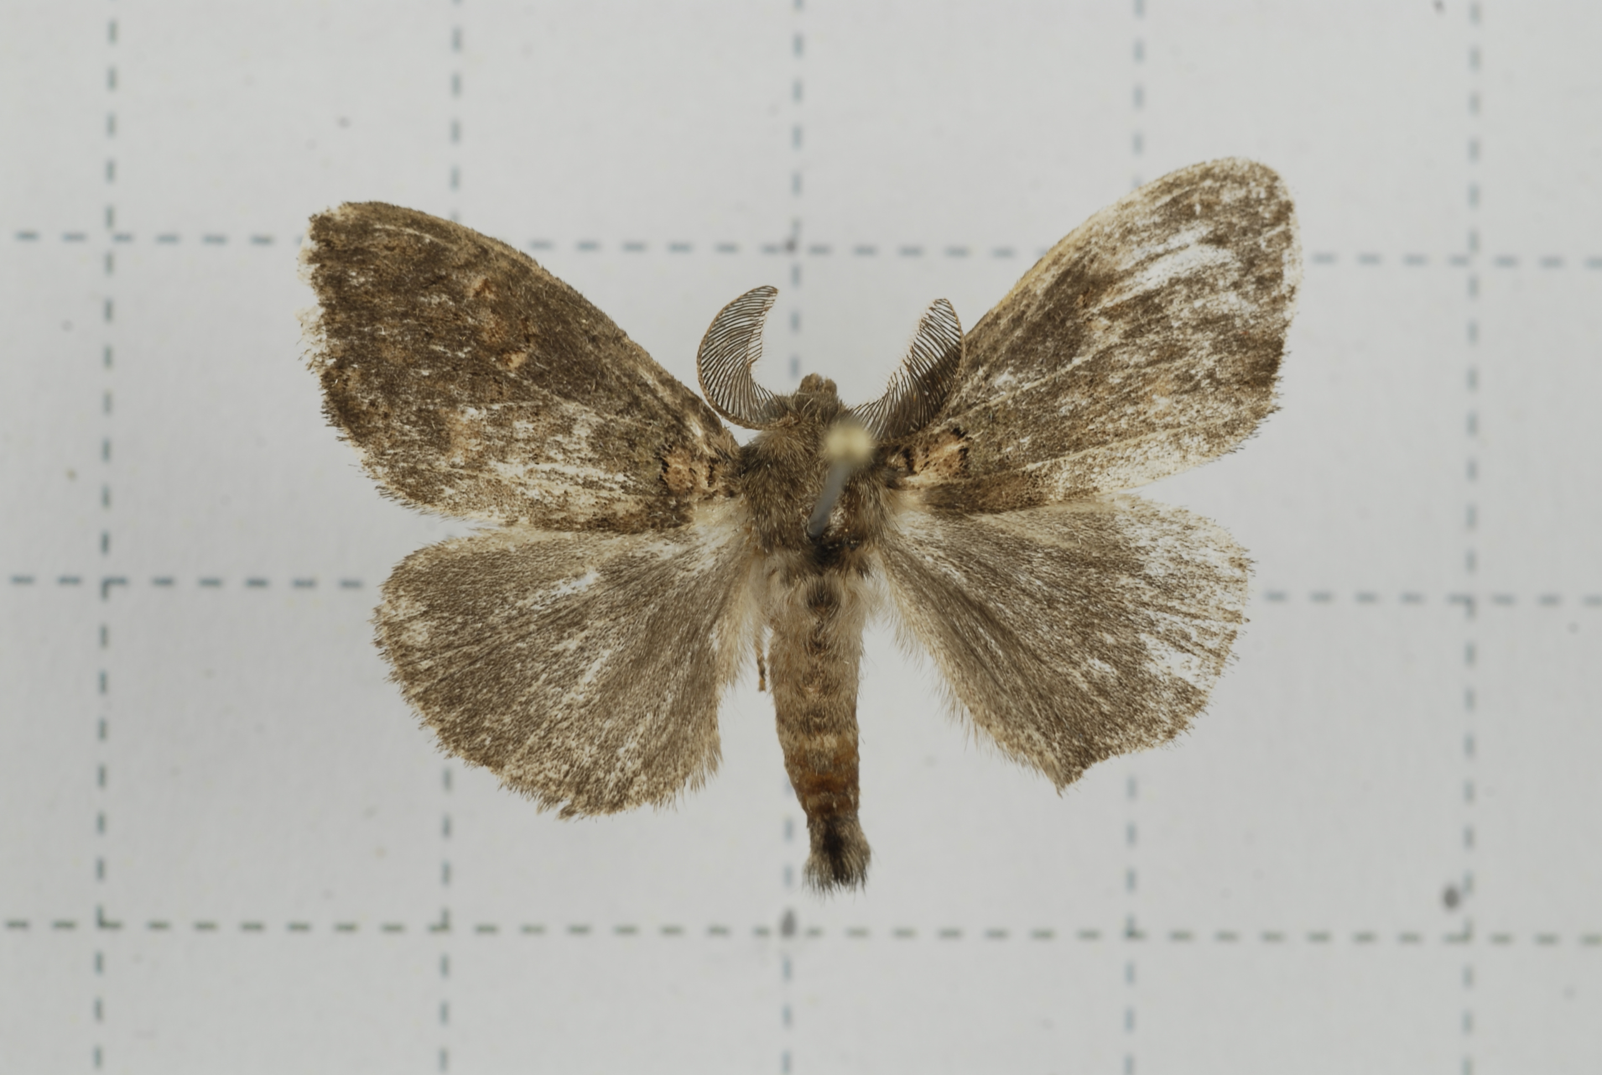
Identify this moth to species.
Olene dudgeoni
